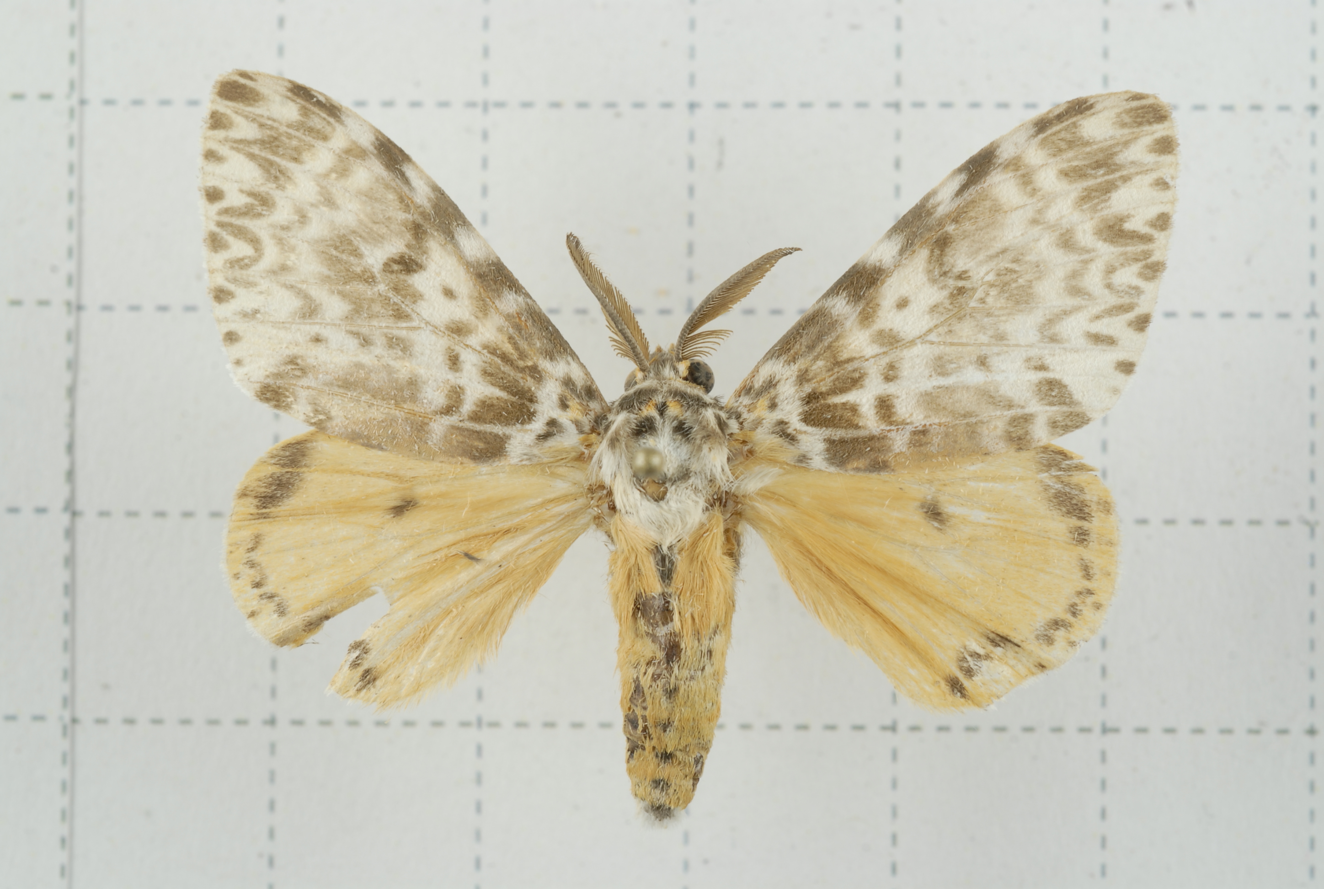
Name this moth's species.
Lymantria mathura subpallida
